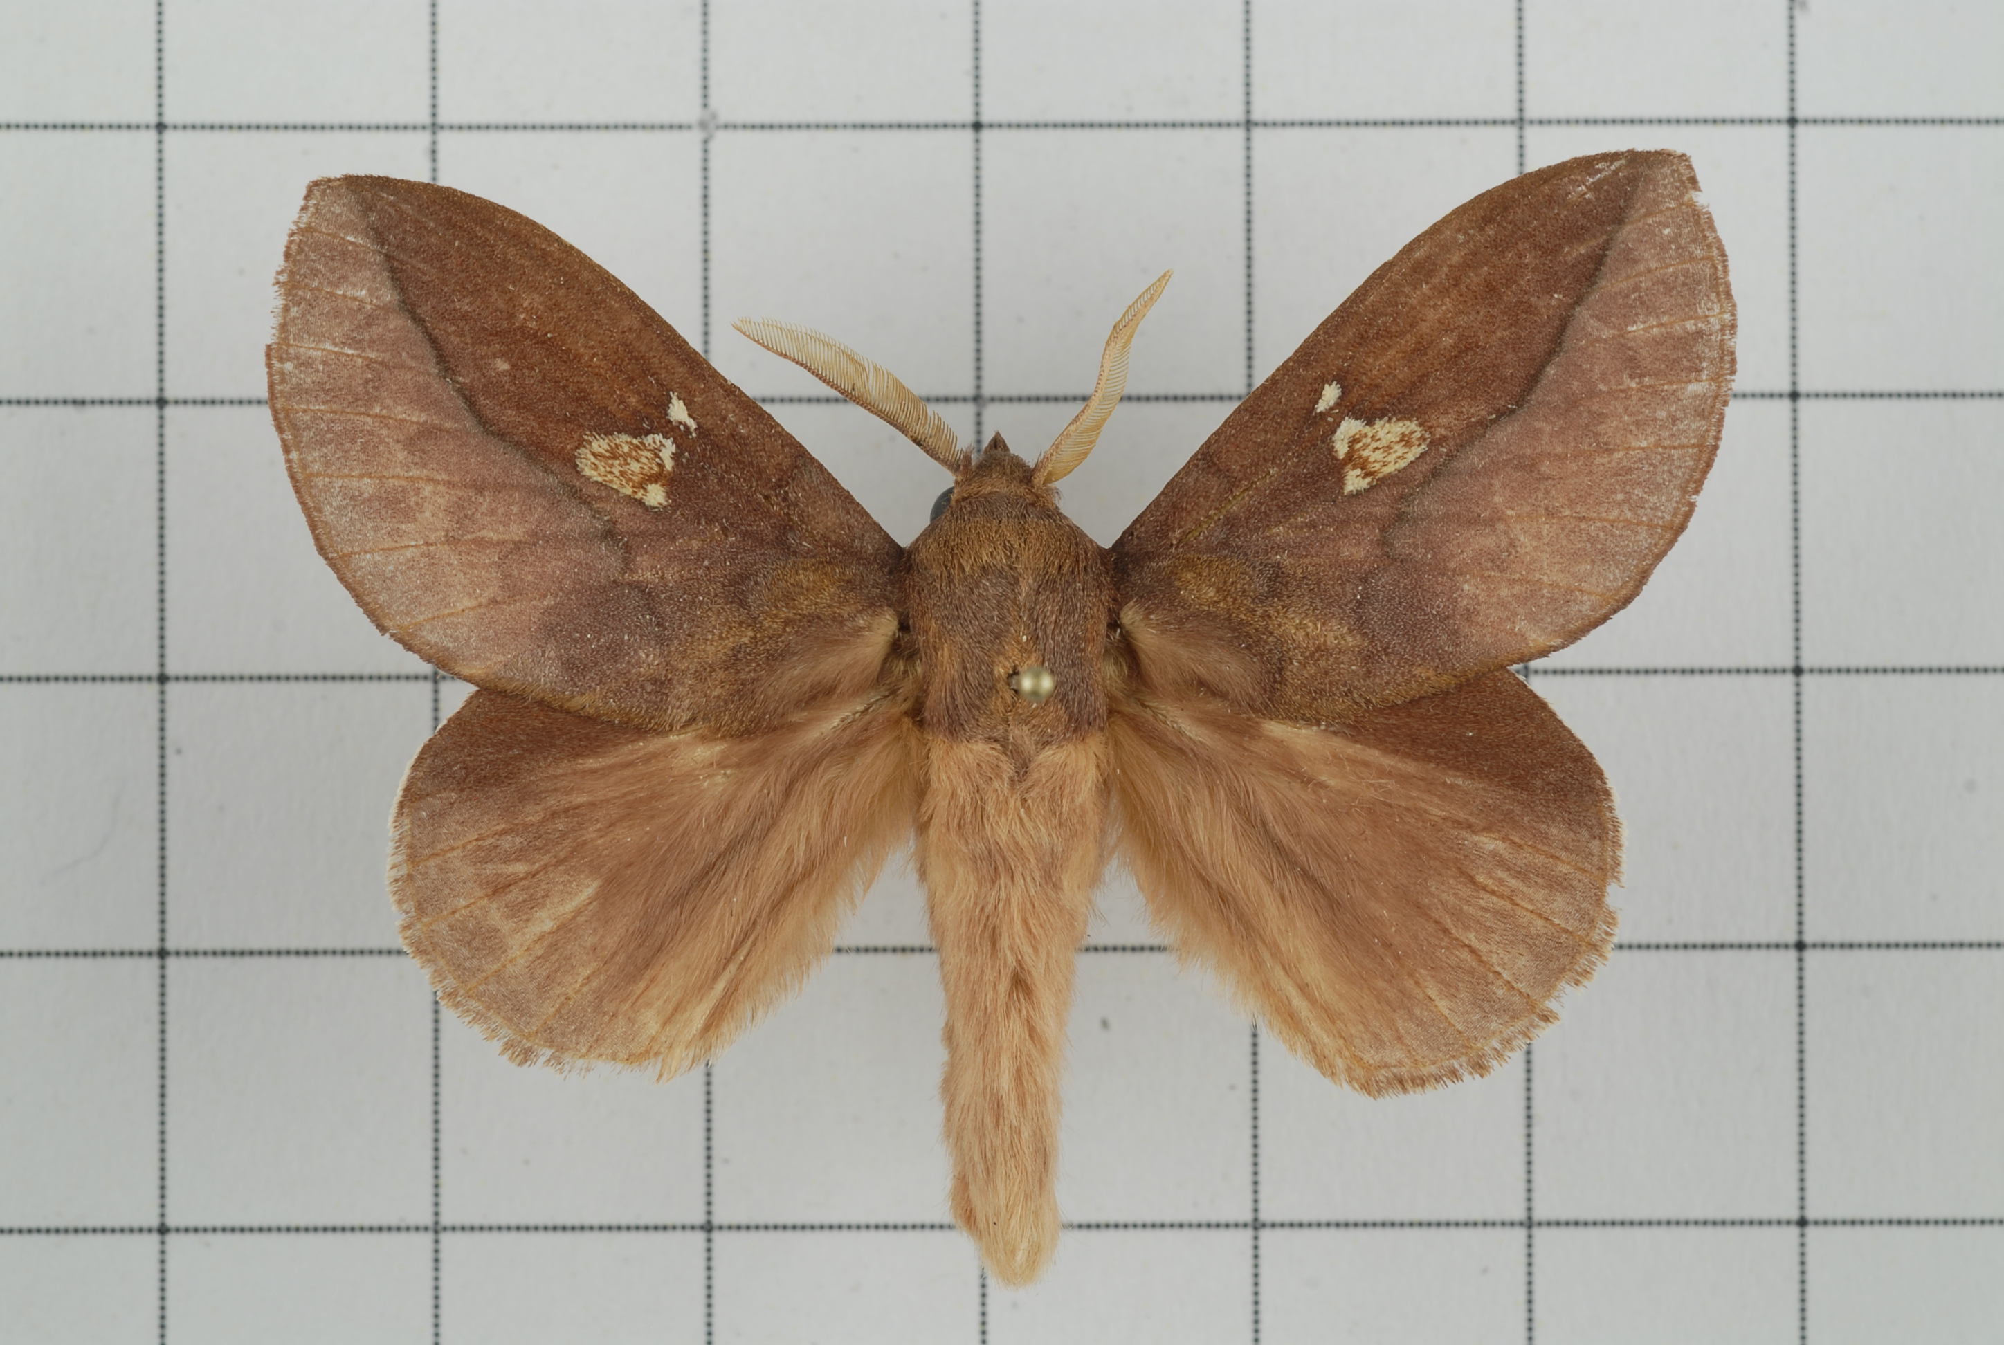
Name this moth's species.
Euthrix laeta arina
